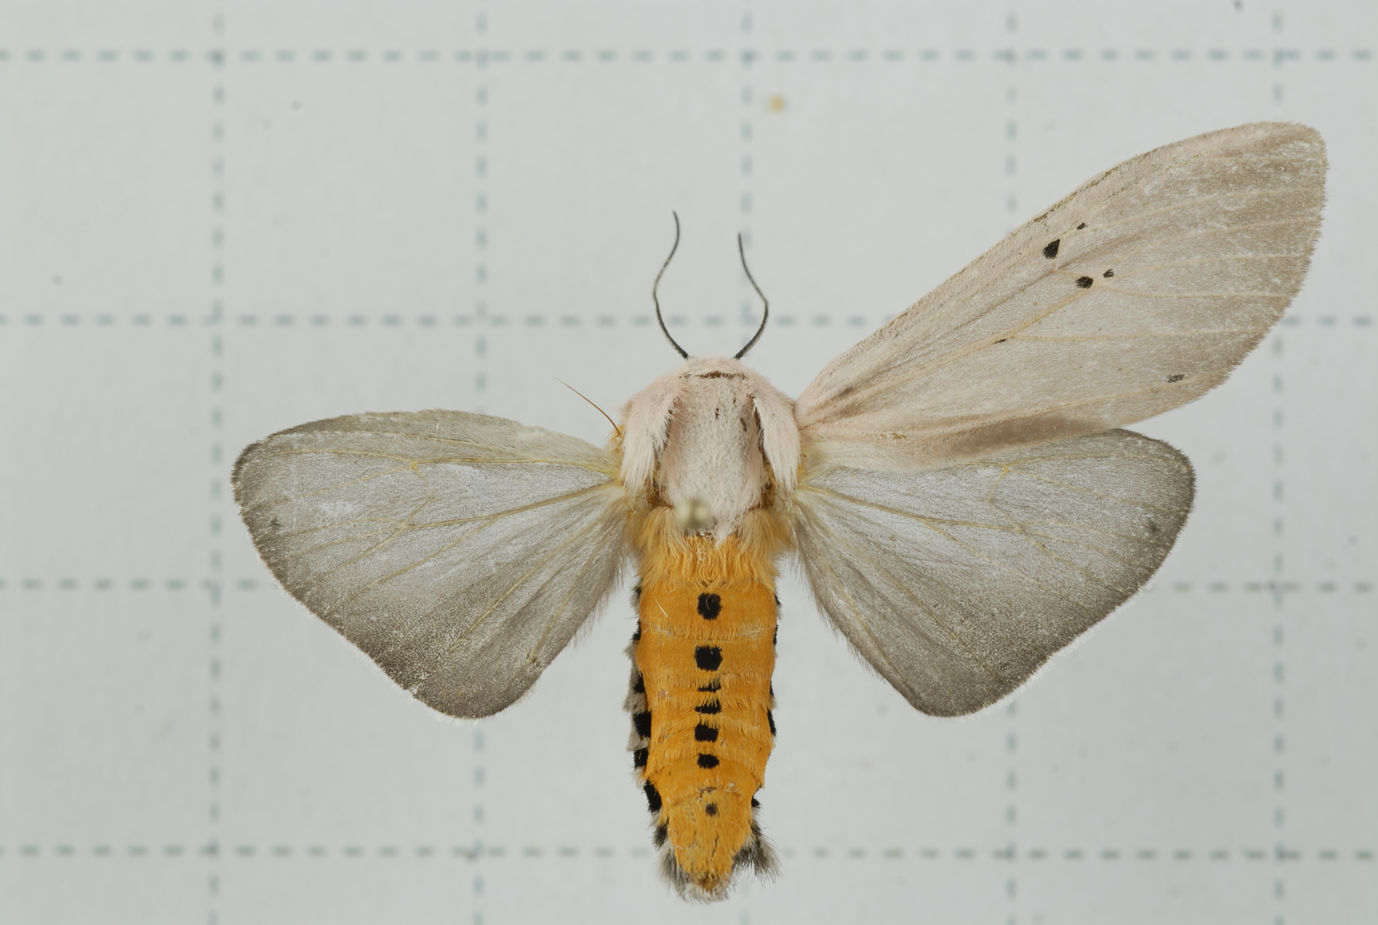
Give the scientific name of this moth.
Creatonotos transiens koni
